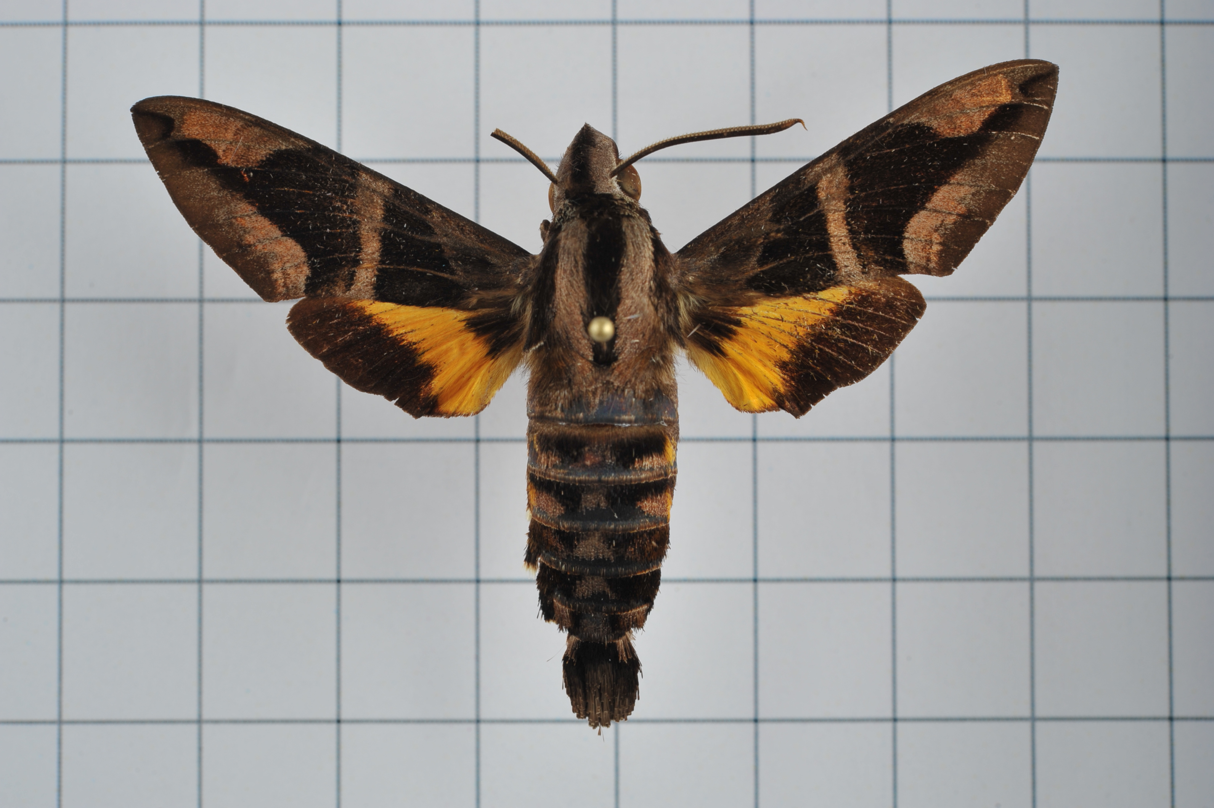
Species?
Macroglossum mitchellii imperator
